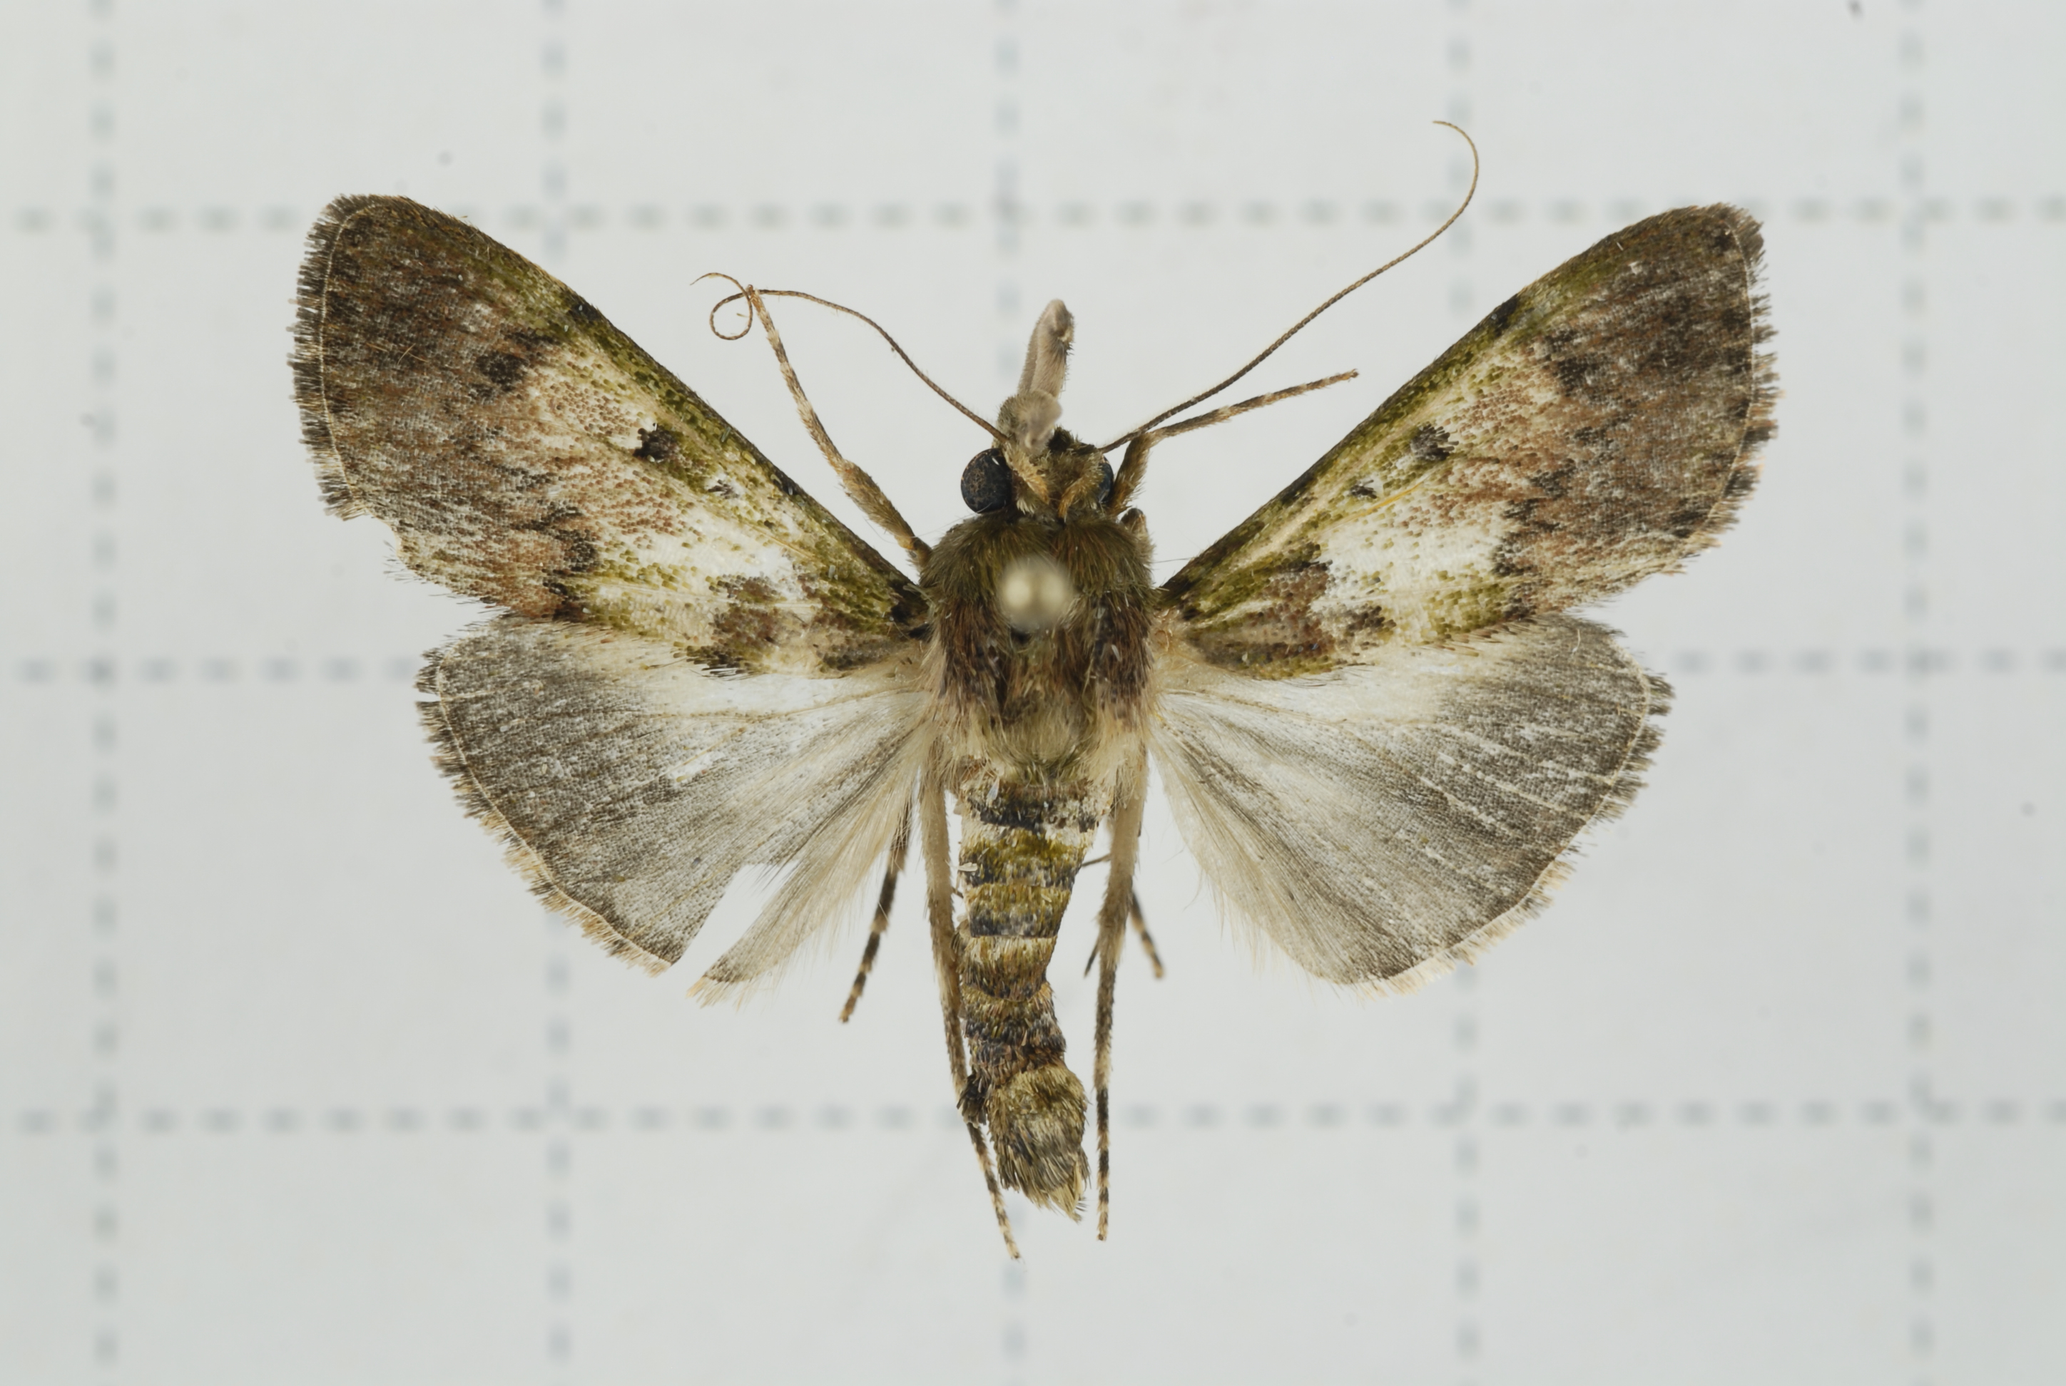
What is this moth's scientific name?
Teliphasa nubilosa
